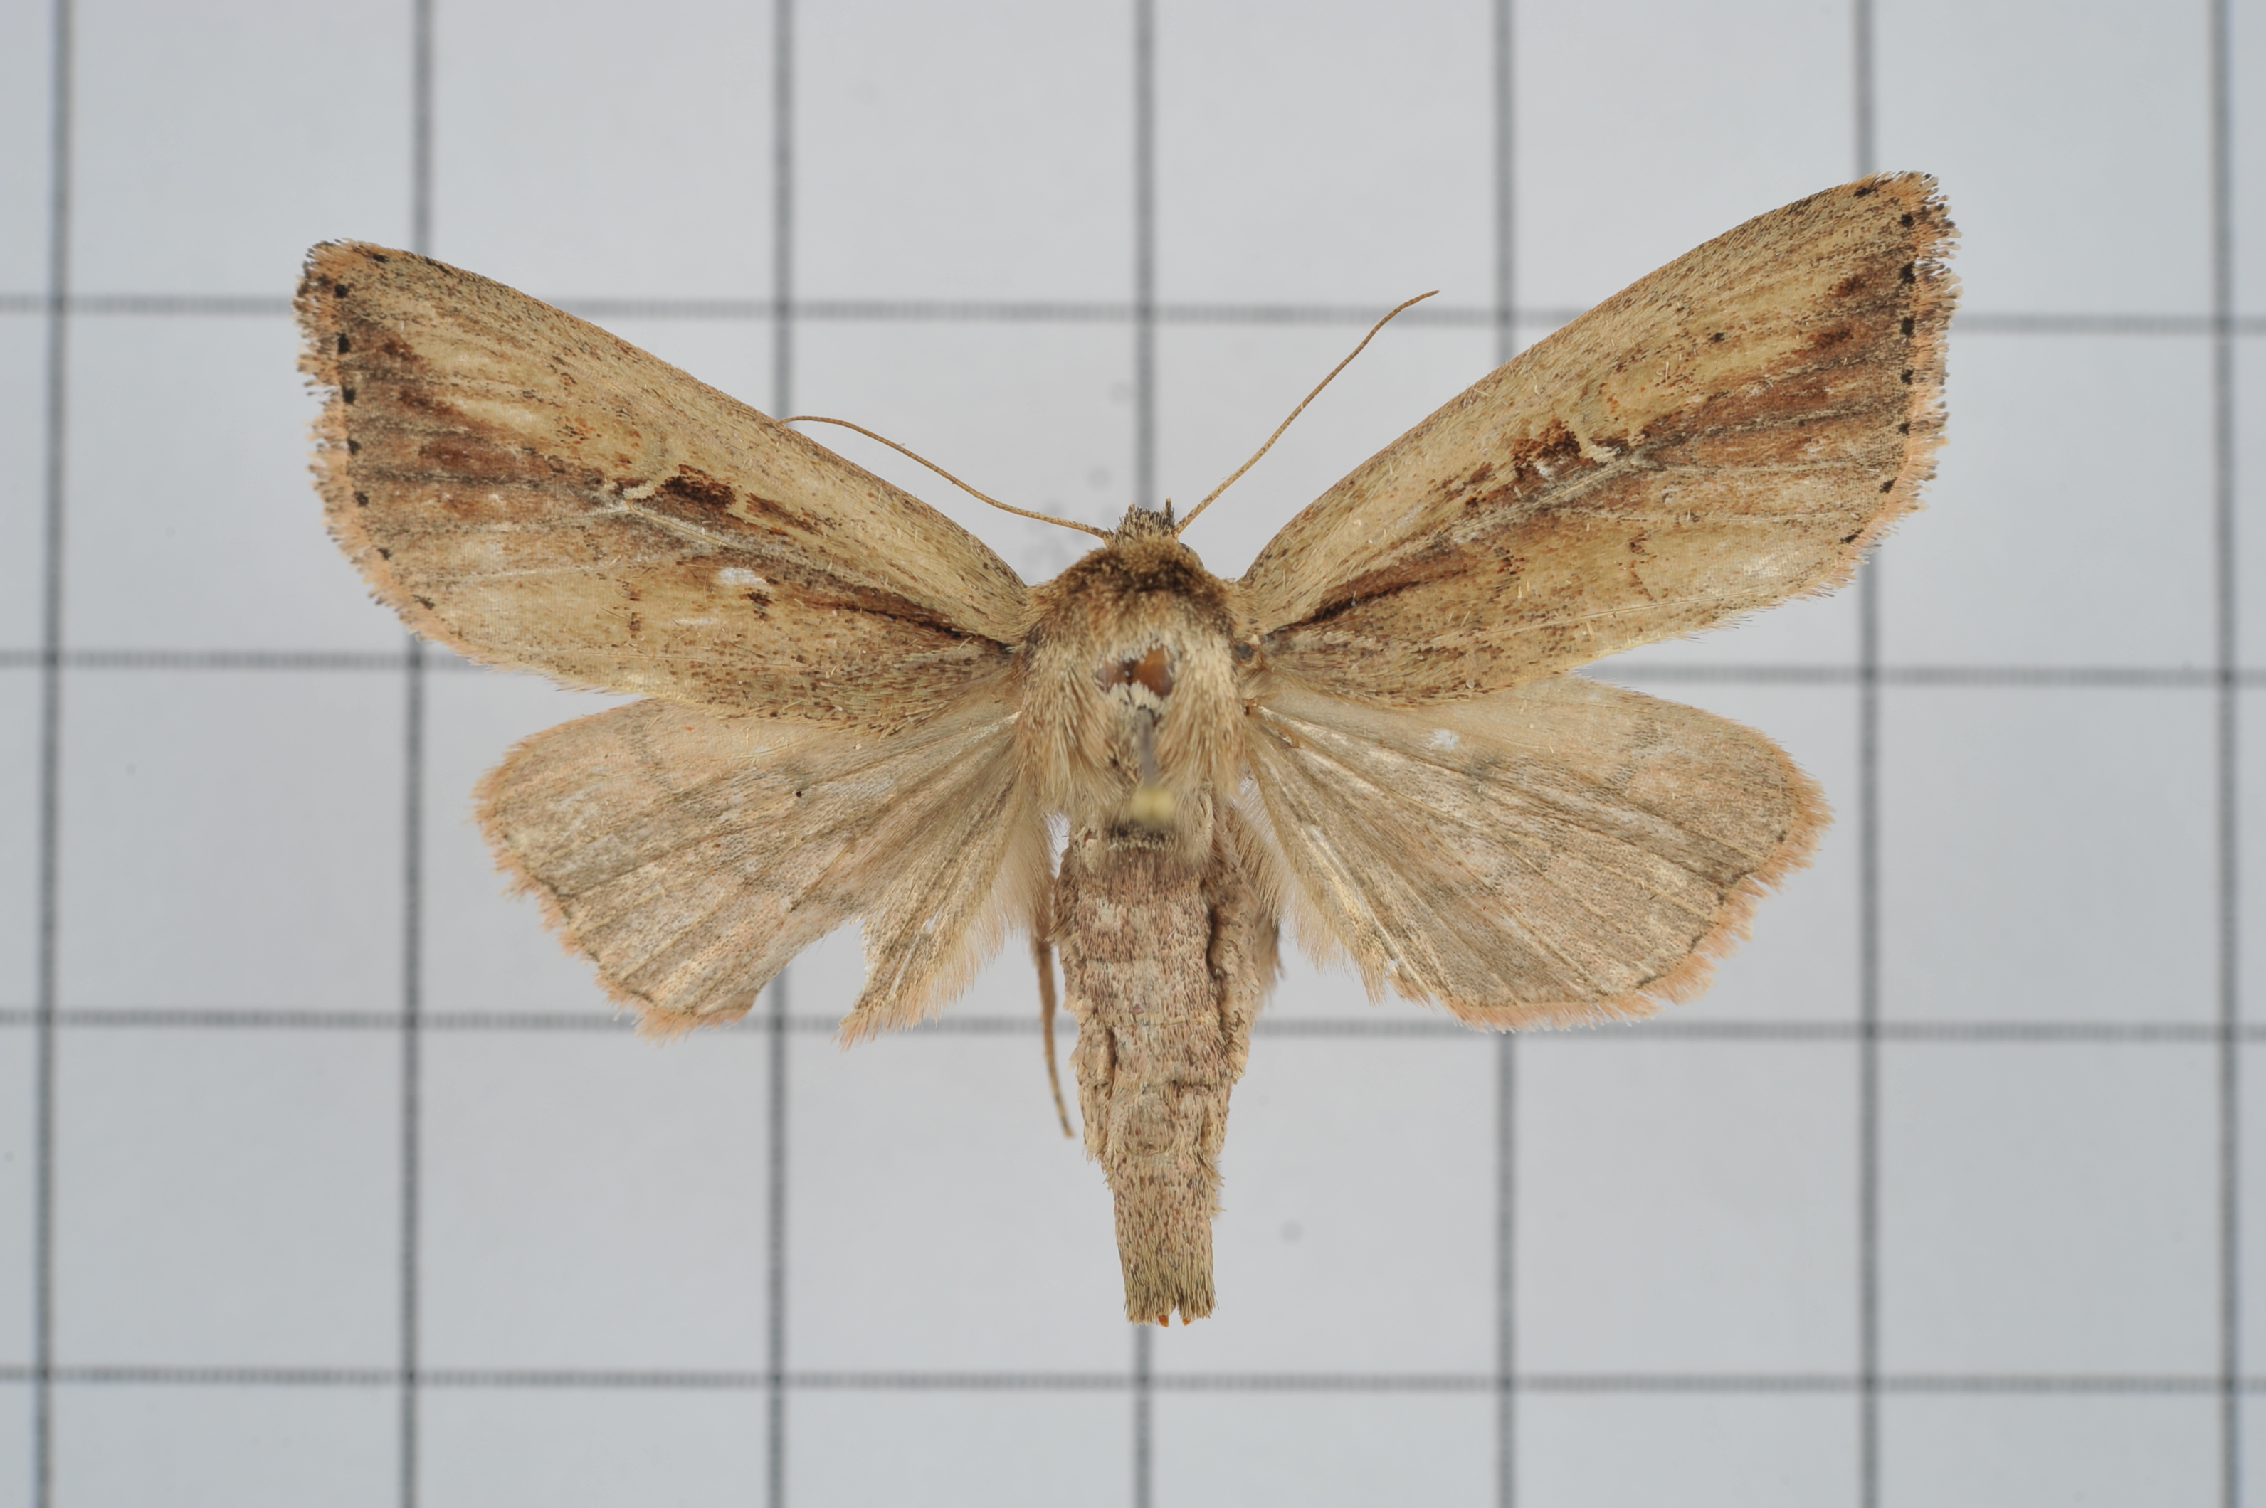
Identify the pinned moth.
Sesamia nigropunctata
